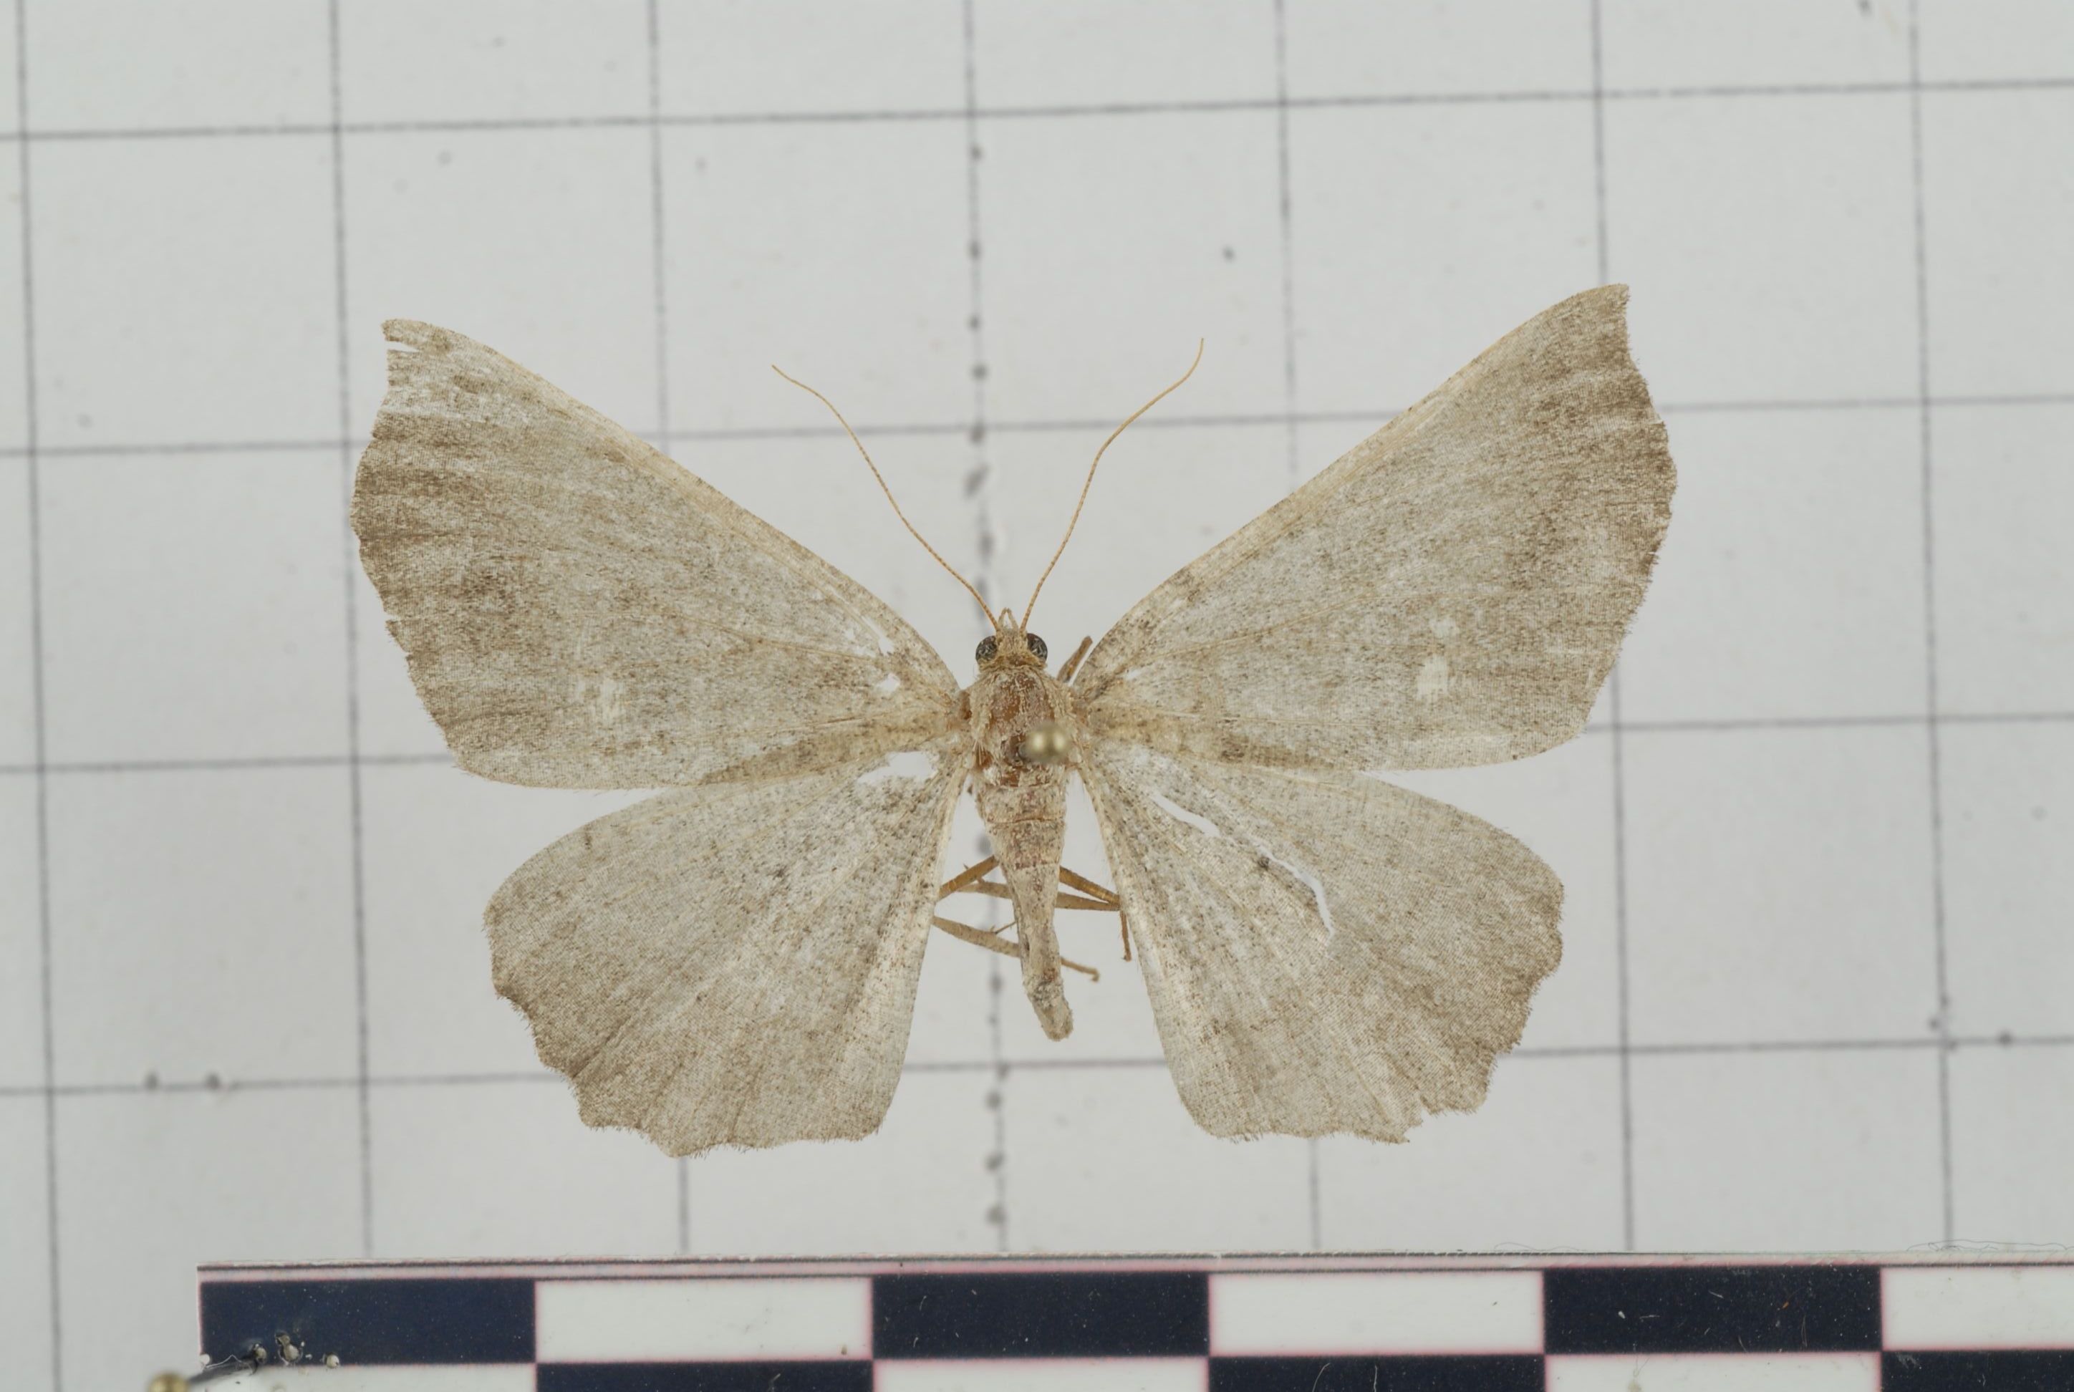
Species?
Xerodes contiguaria
